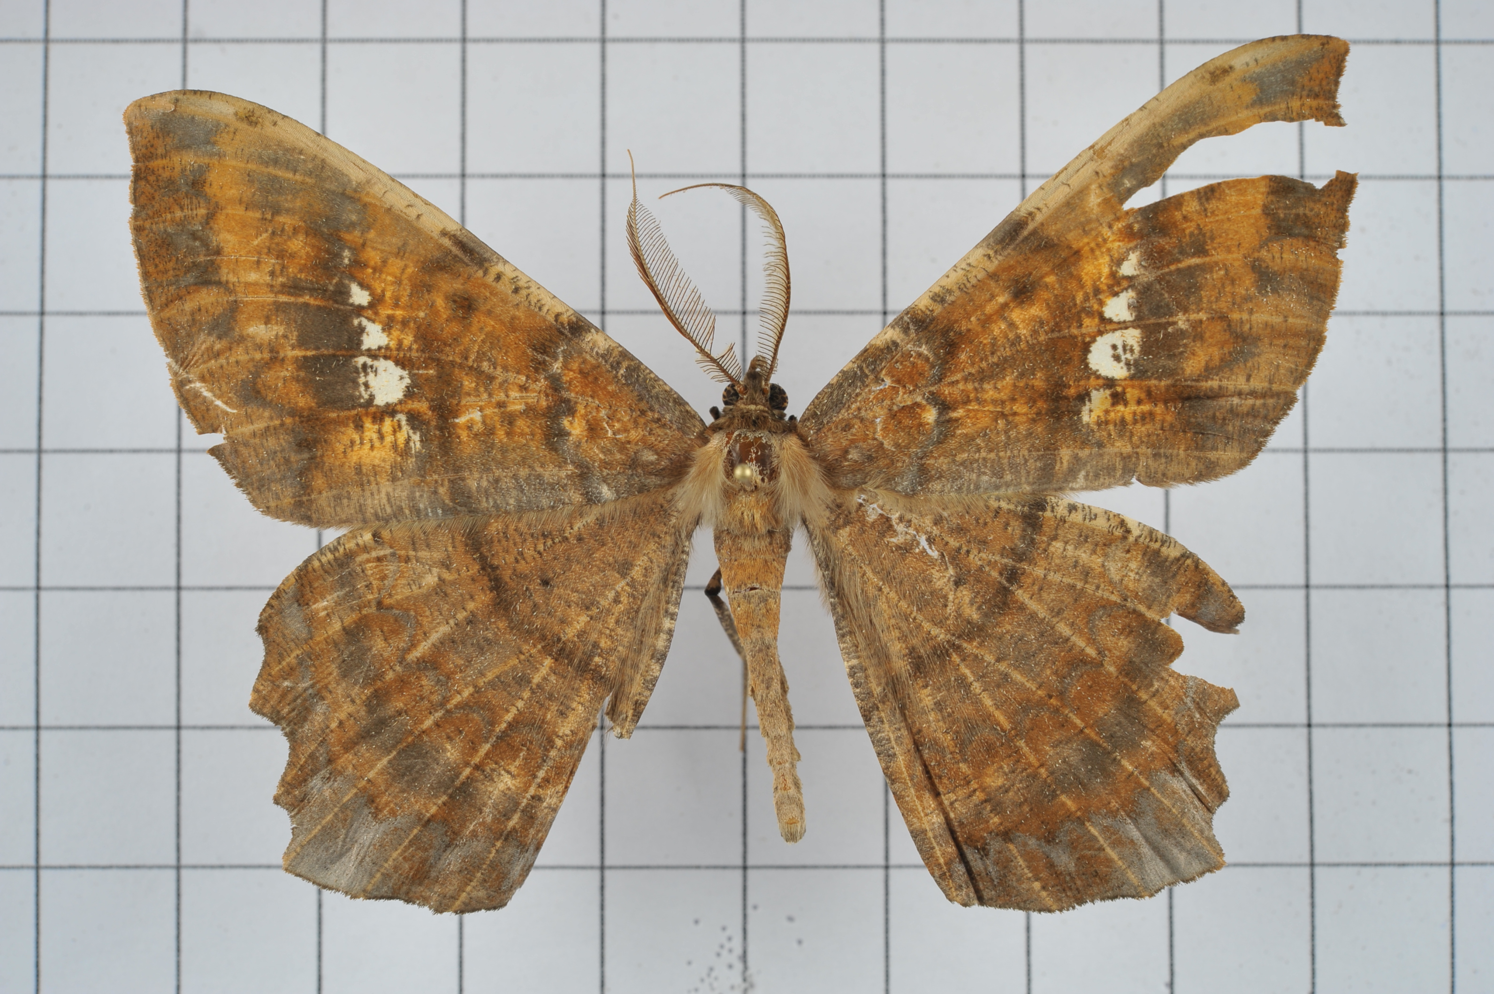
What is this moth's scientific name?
Amblychia angeronaria
